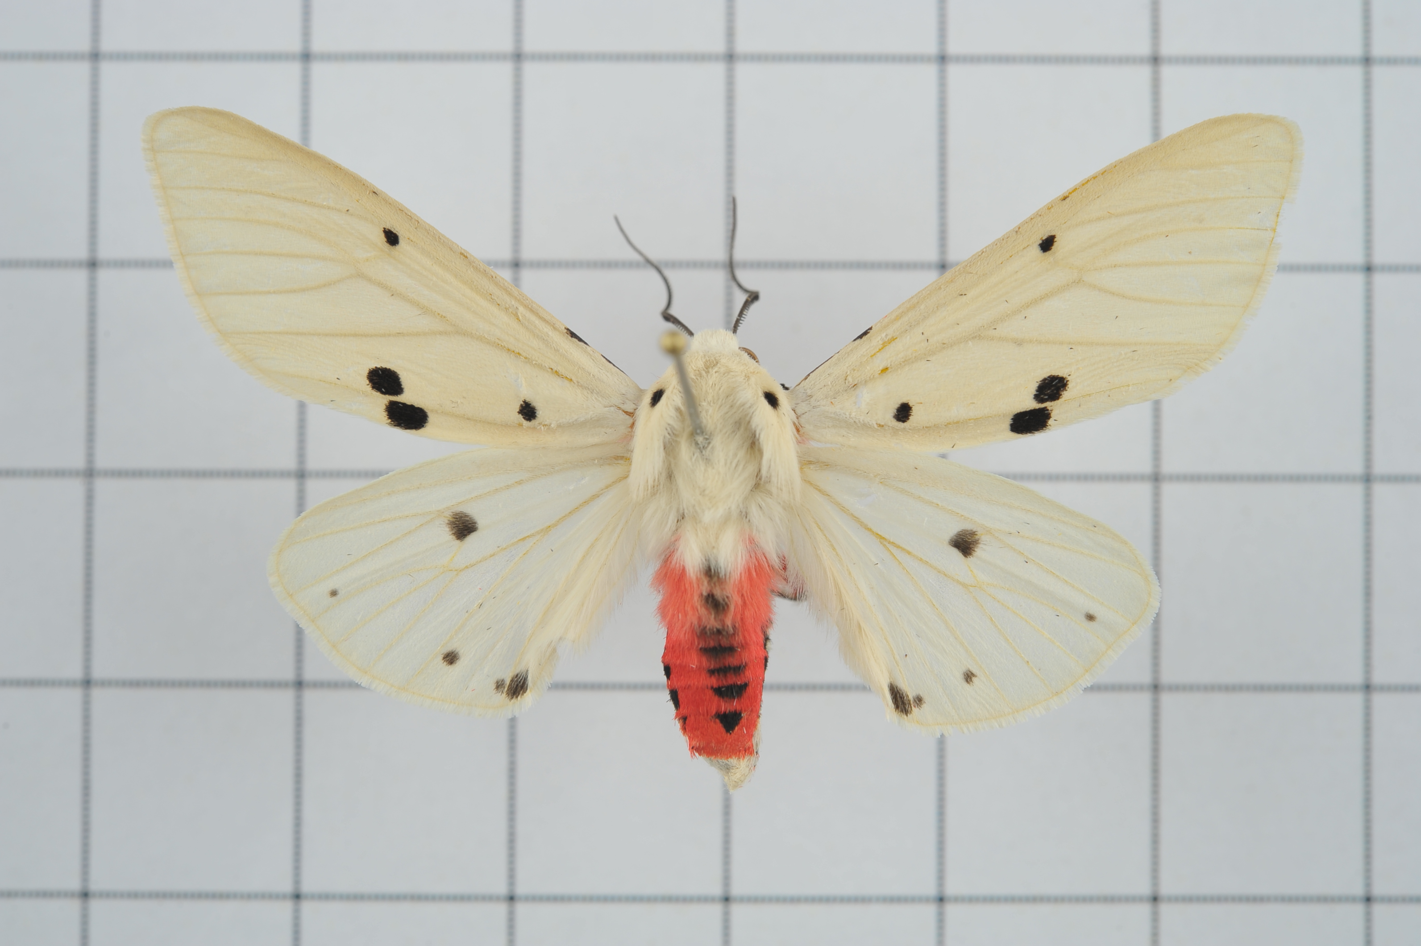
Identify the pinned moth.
Spilarctia alba kikuchii
